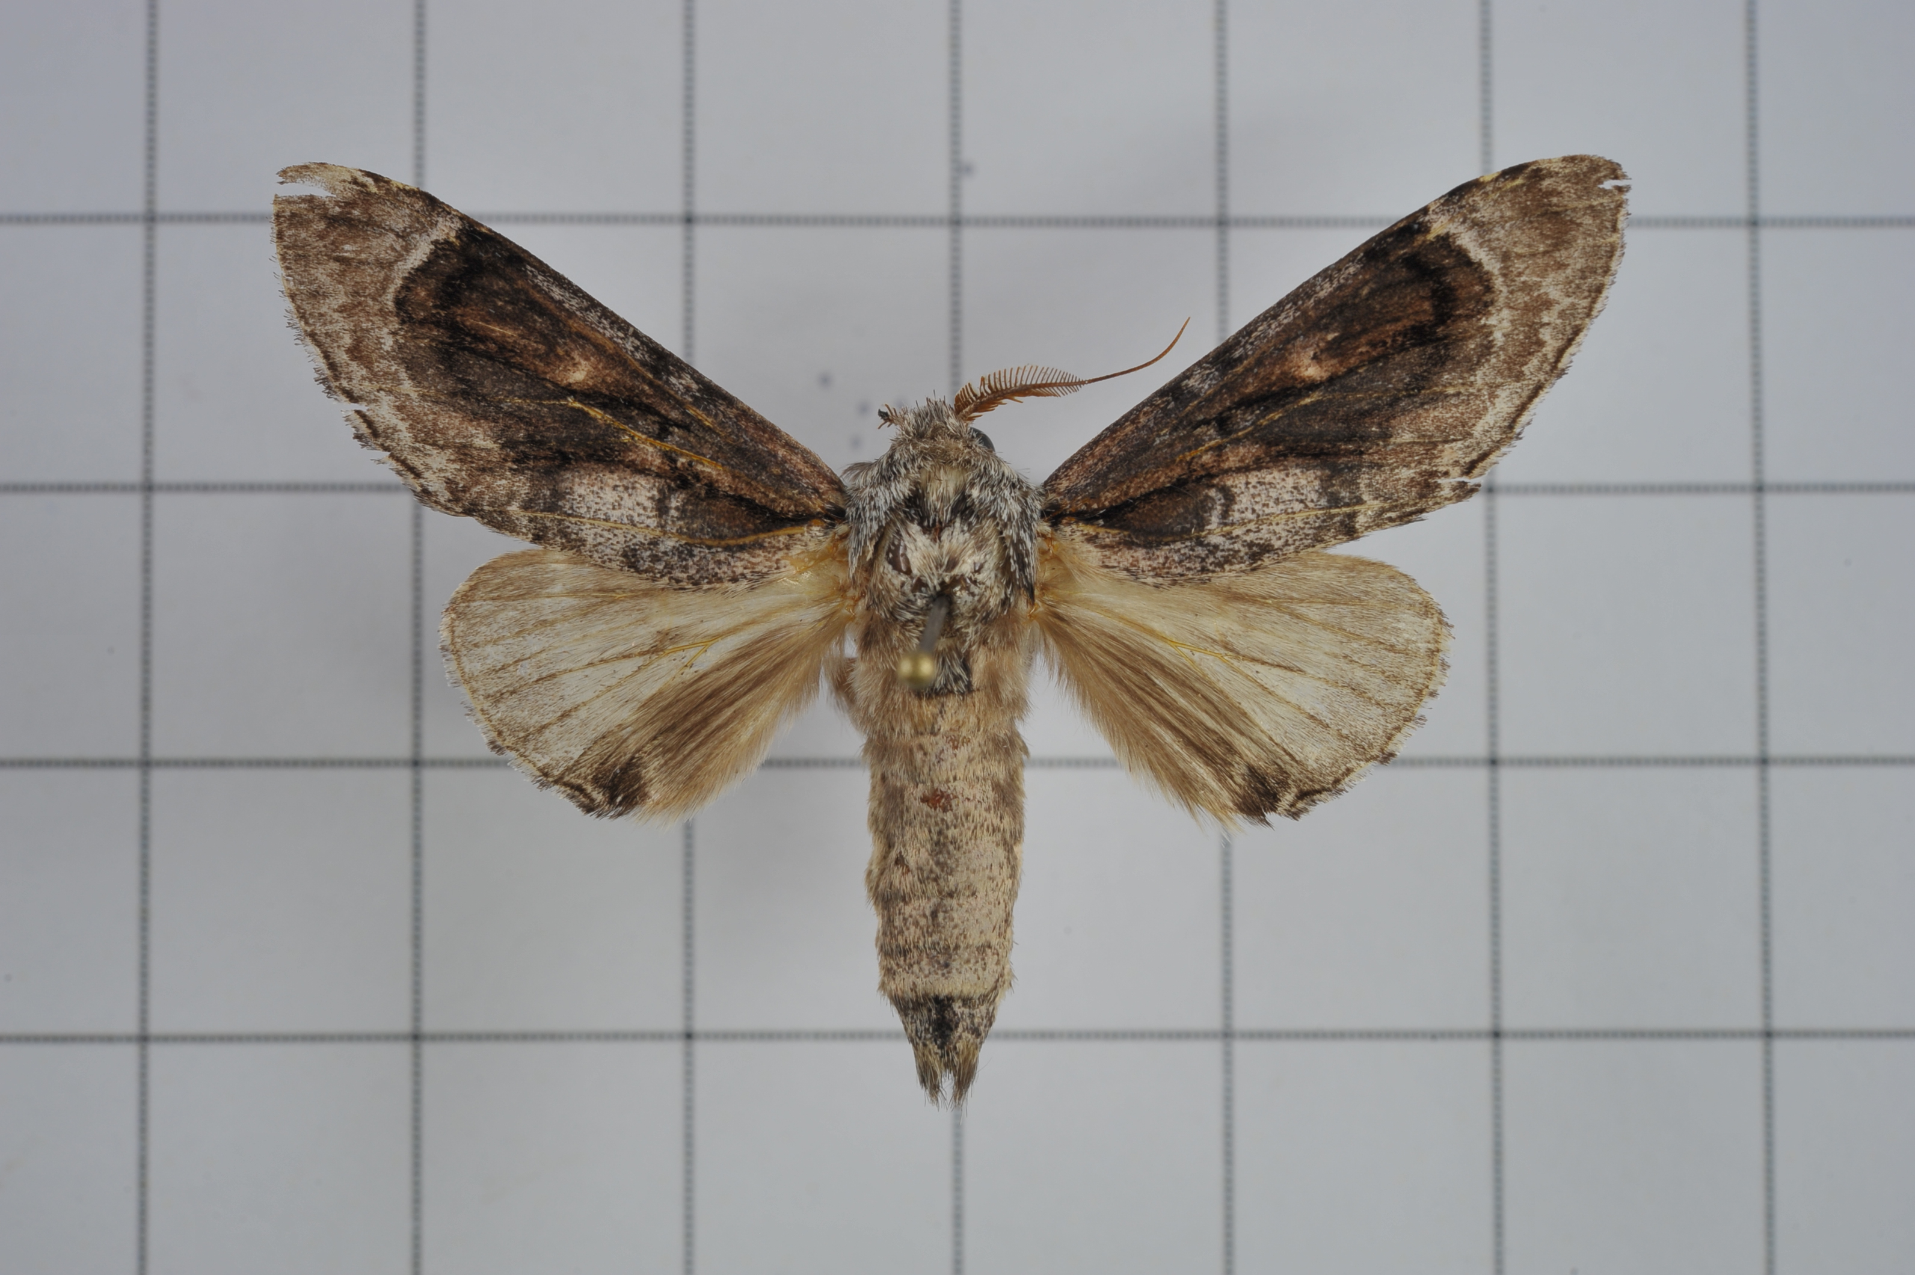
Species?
Fentonia baibarana
